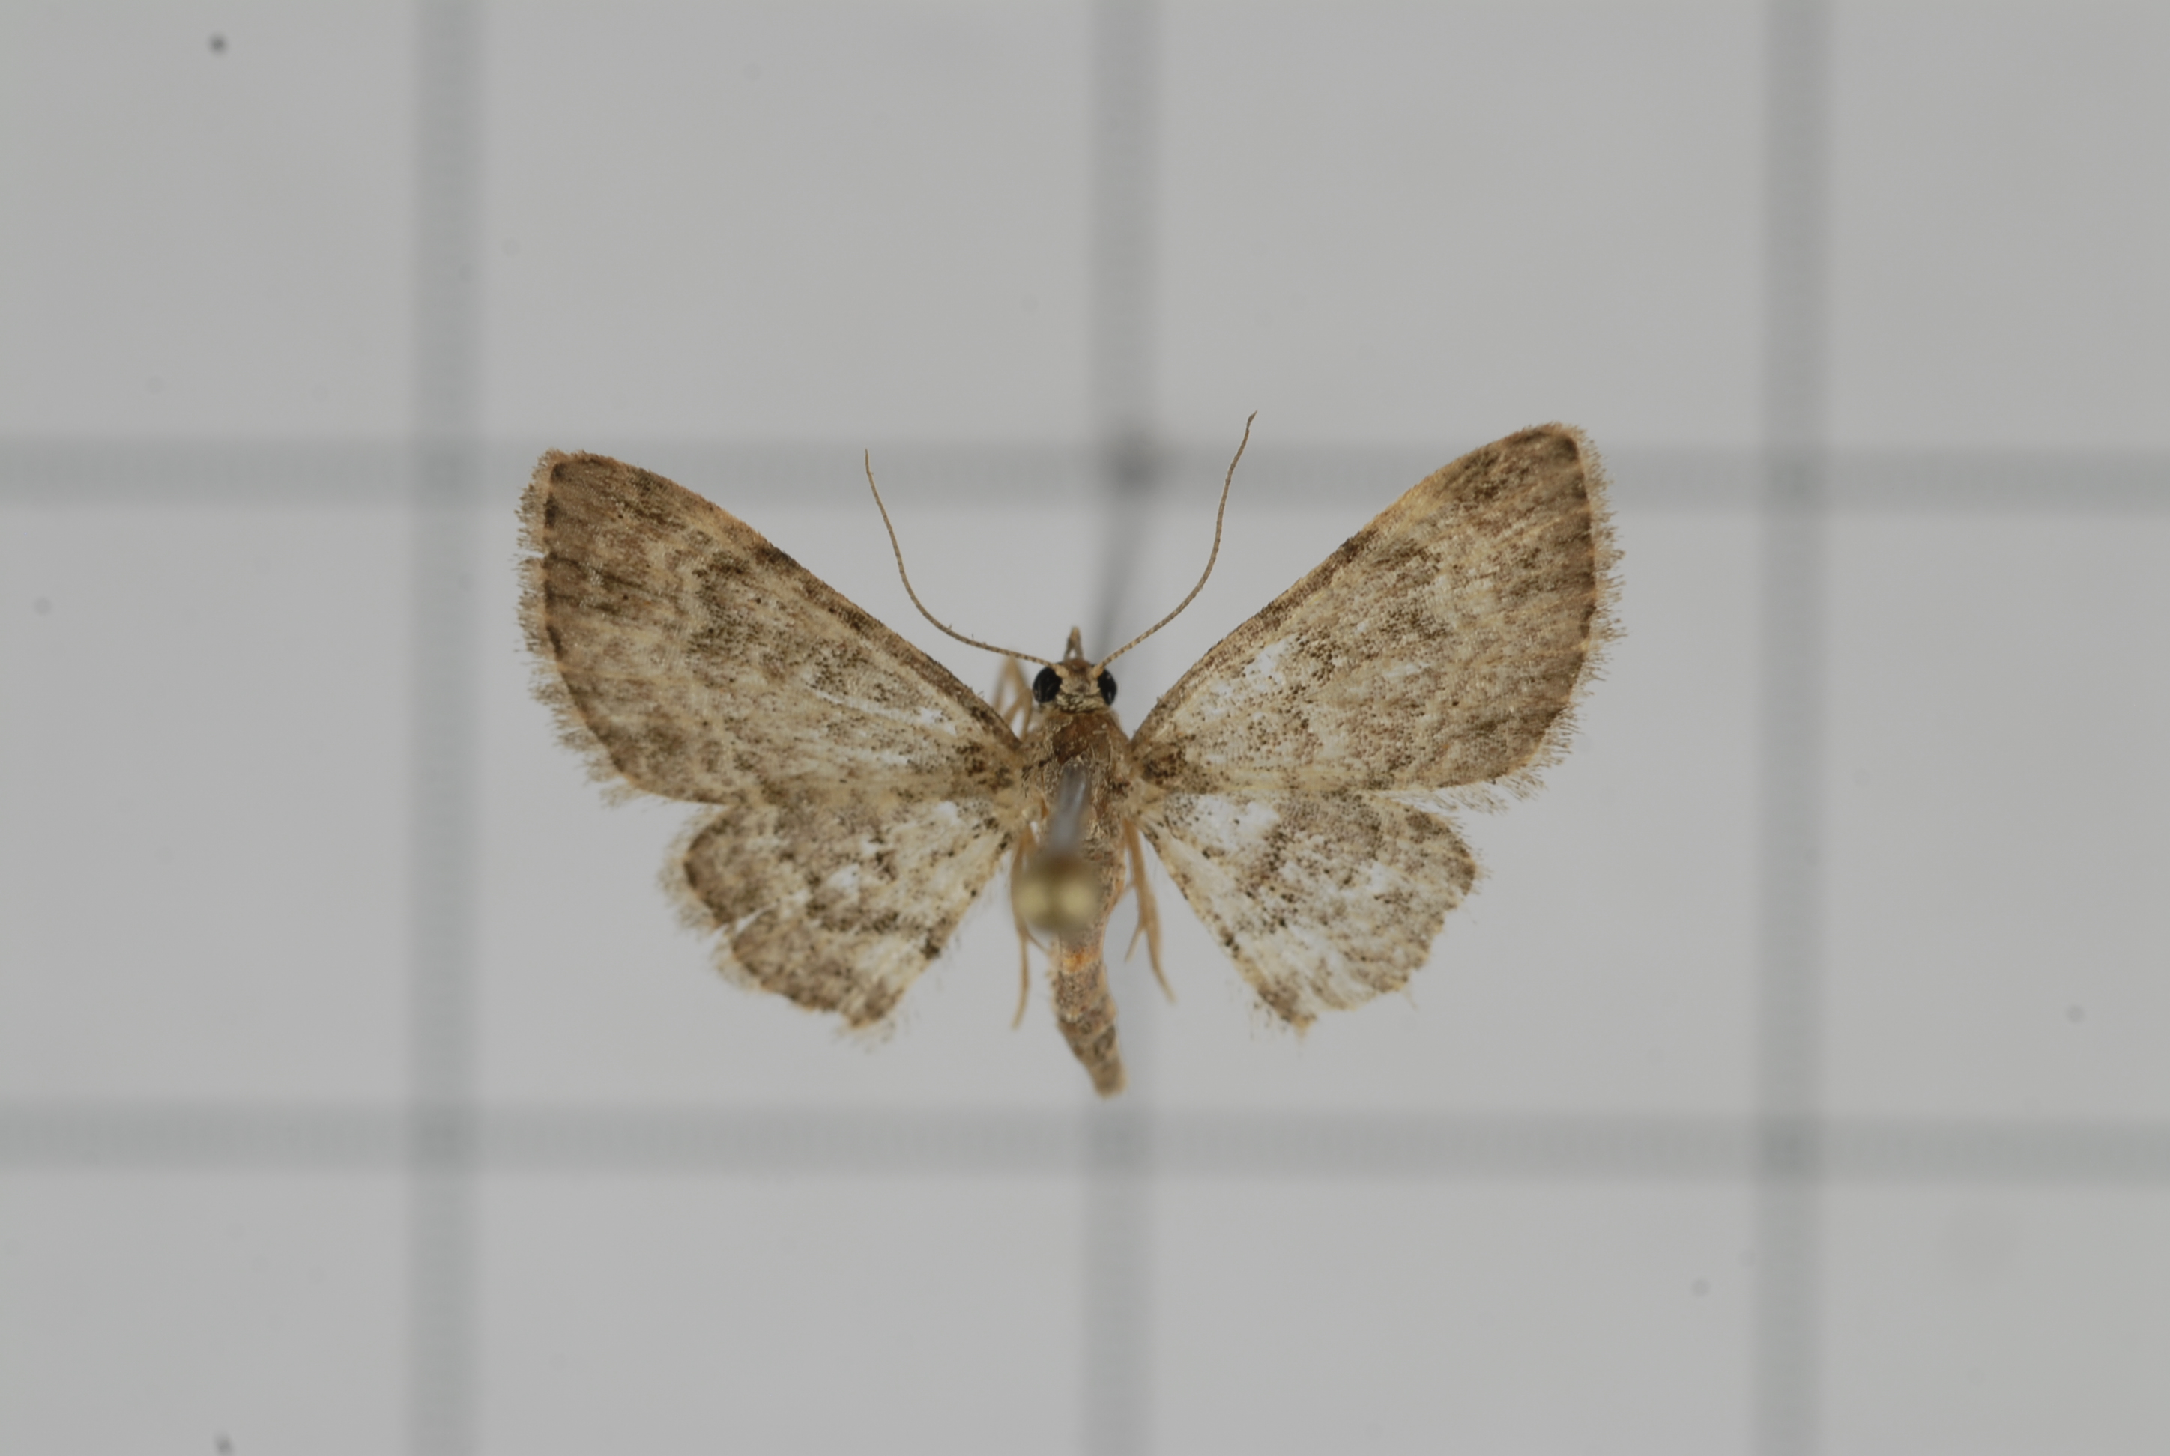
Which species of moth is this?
Glaucoclystis satoi
